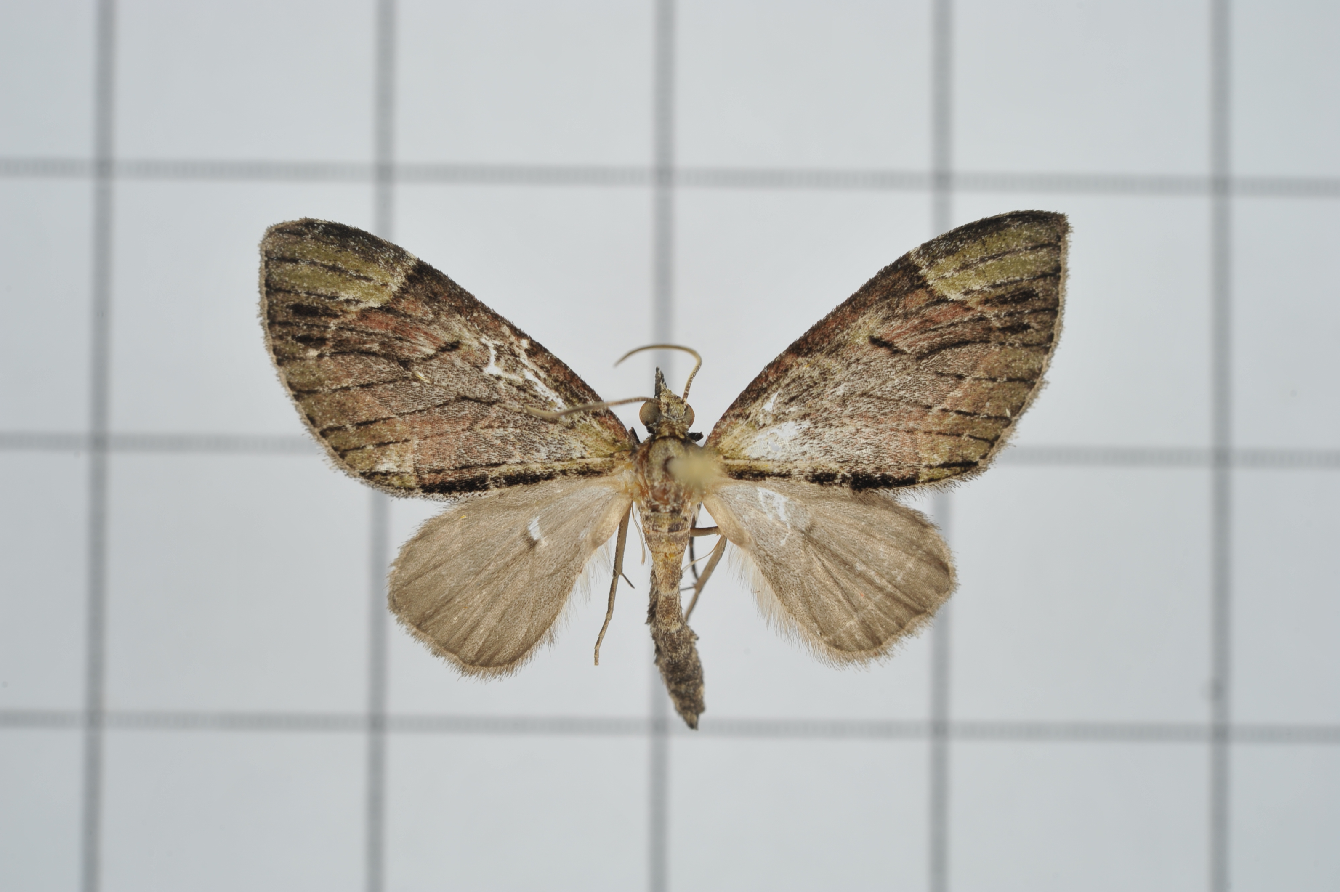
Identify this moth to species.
Epilobophora nishizawai
